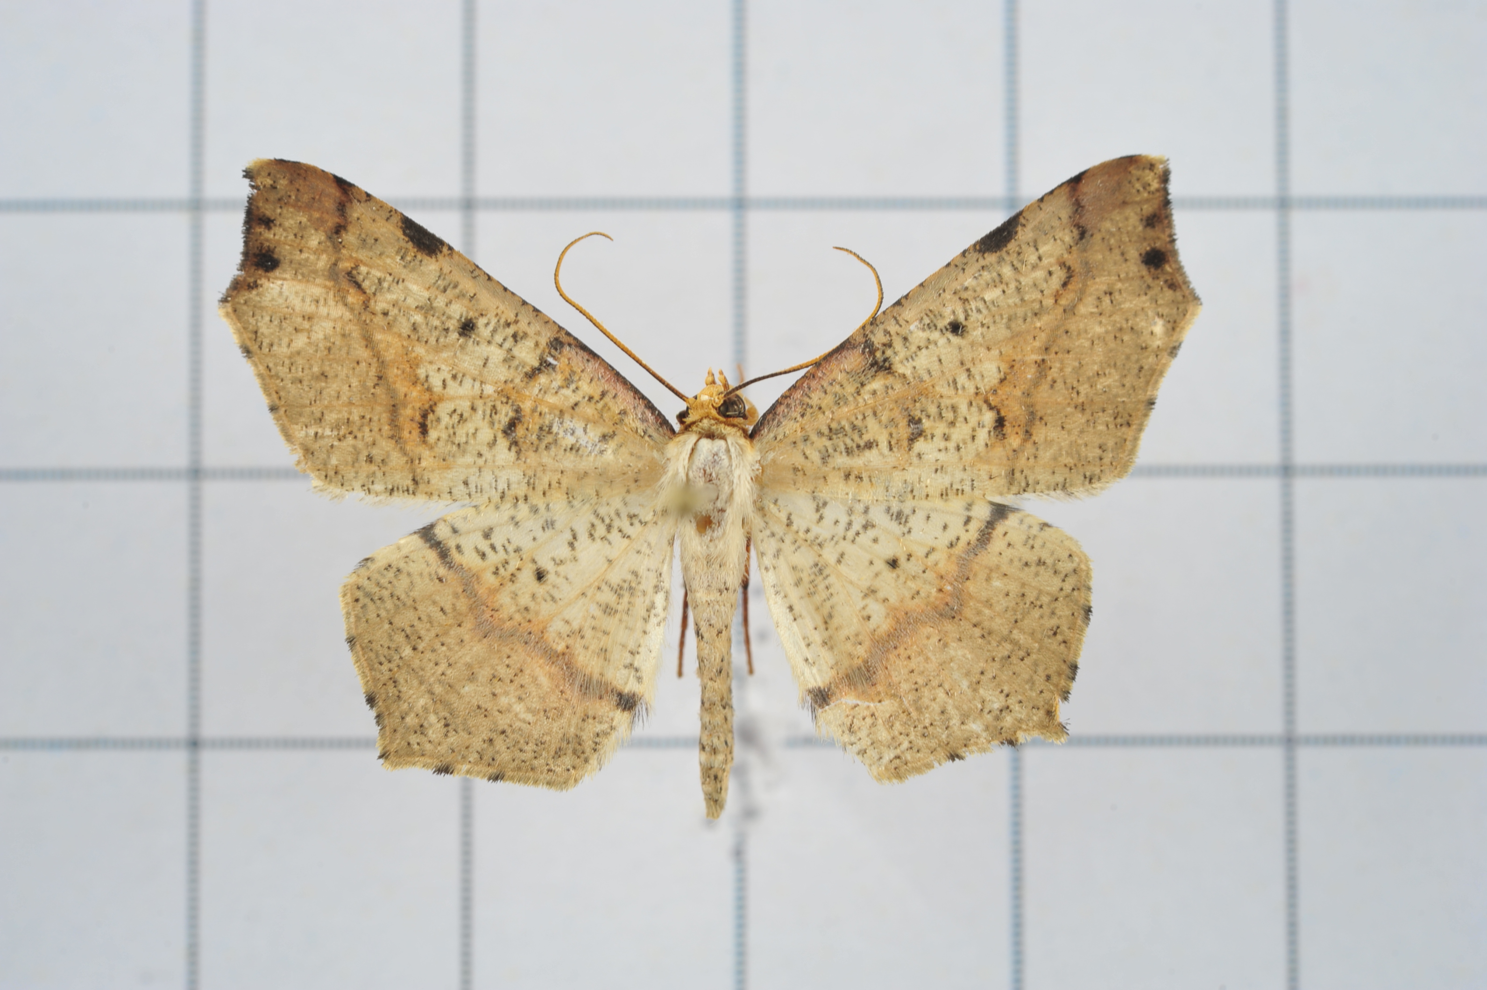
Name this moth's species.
Pareclipsis umbrata
